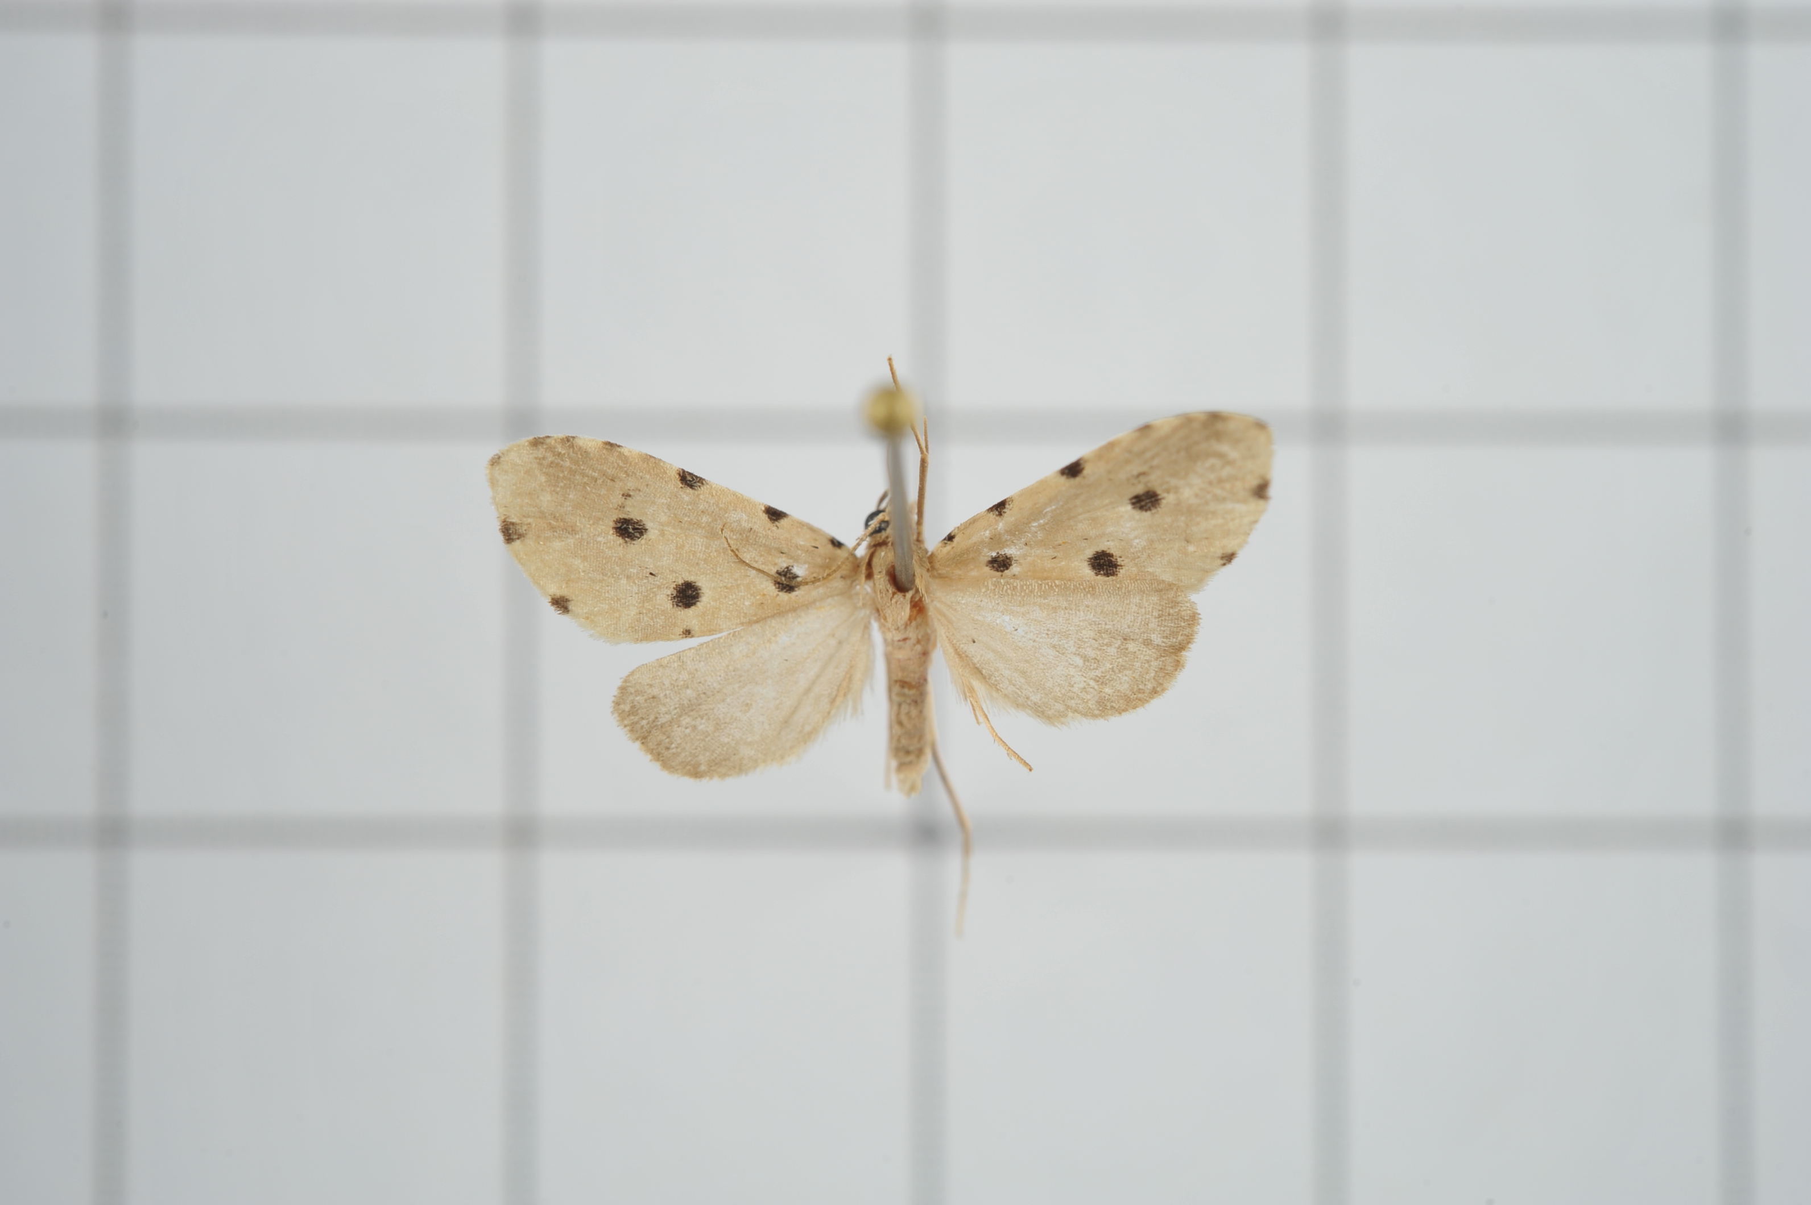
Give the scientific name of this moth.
Metaemene atrigutta
